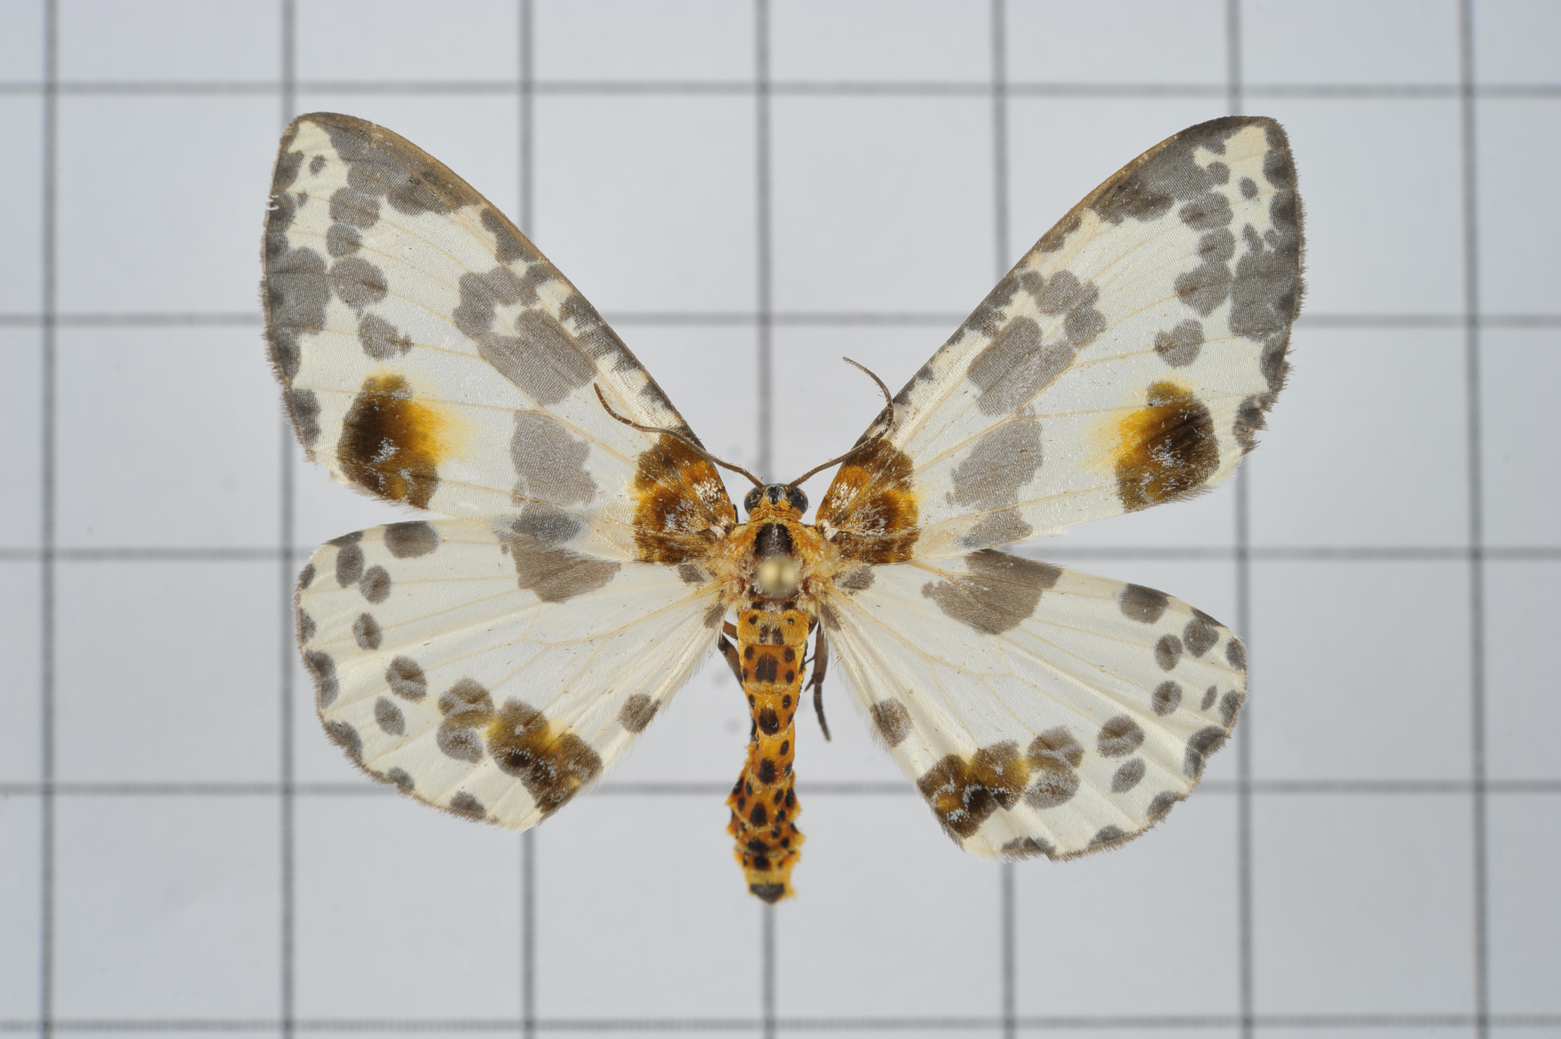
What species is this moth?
Abraxas formosilluminata
